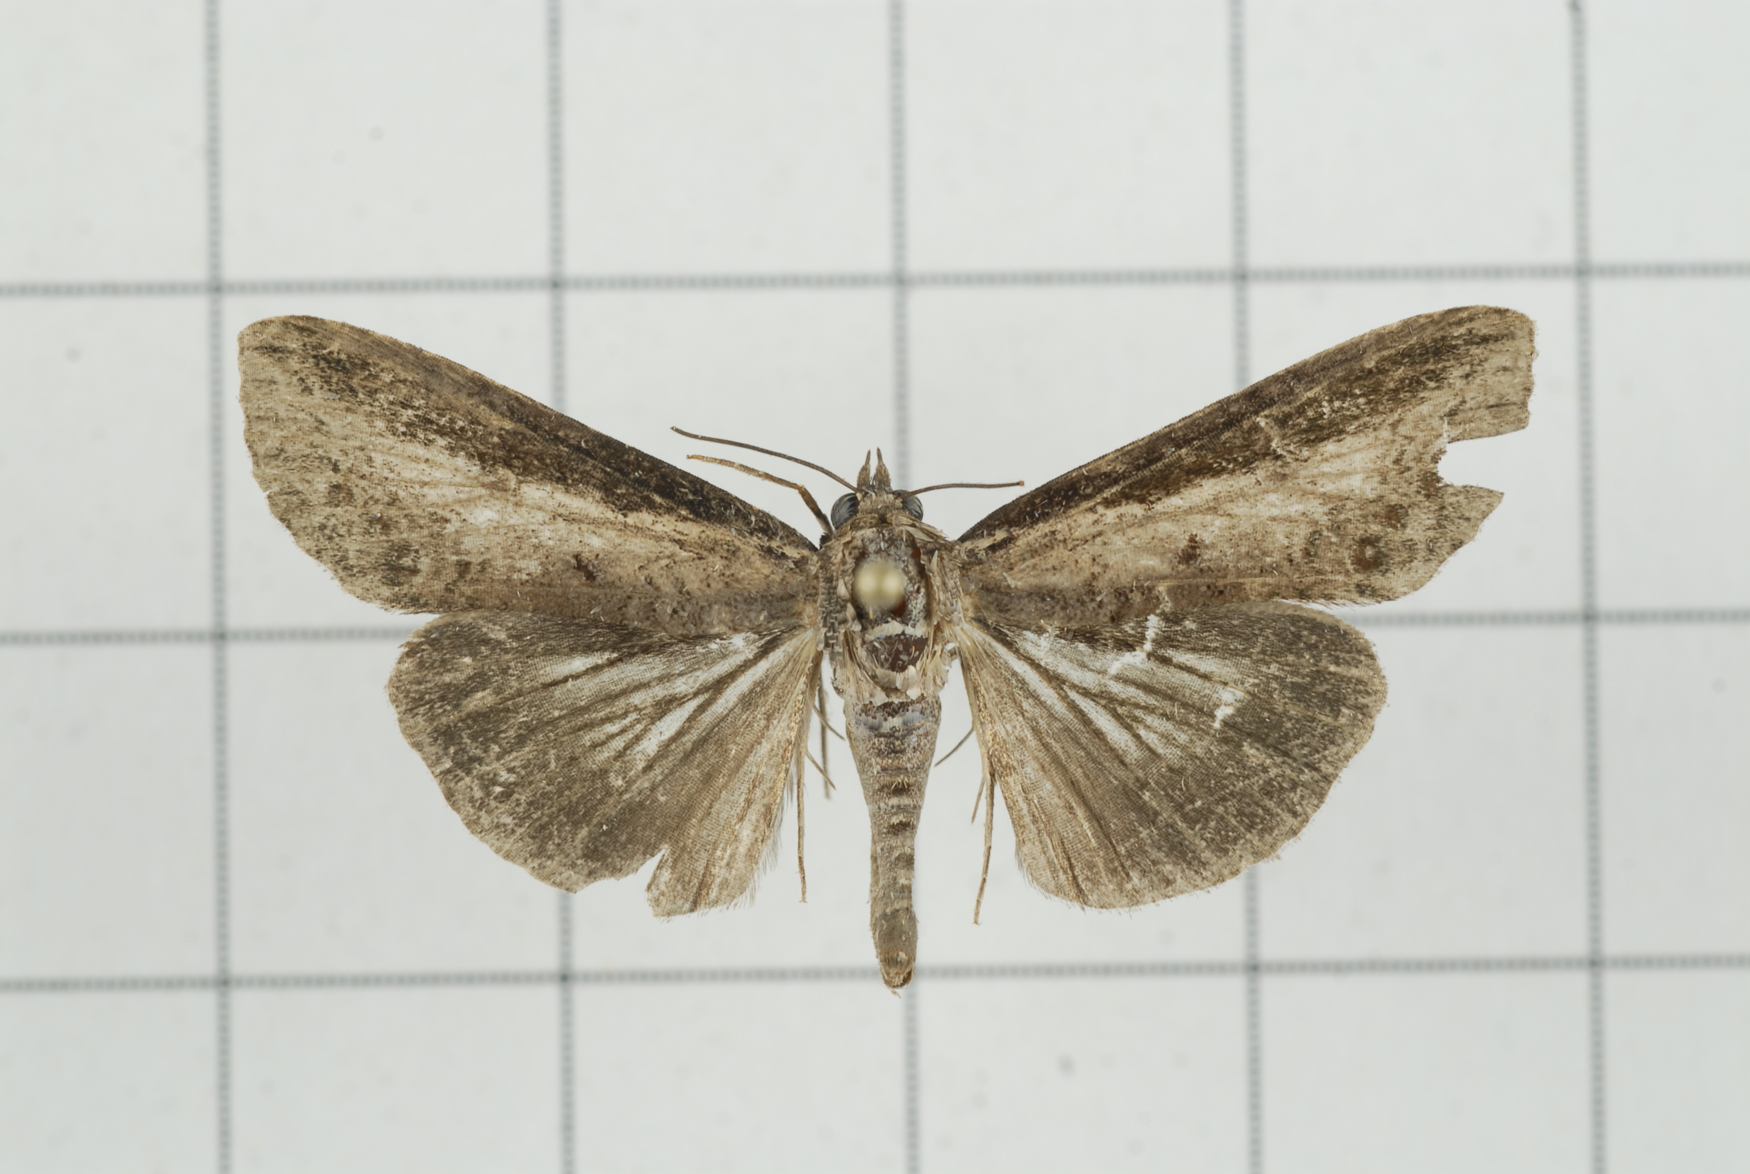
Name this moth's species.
Lophoptera squammigera
